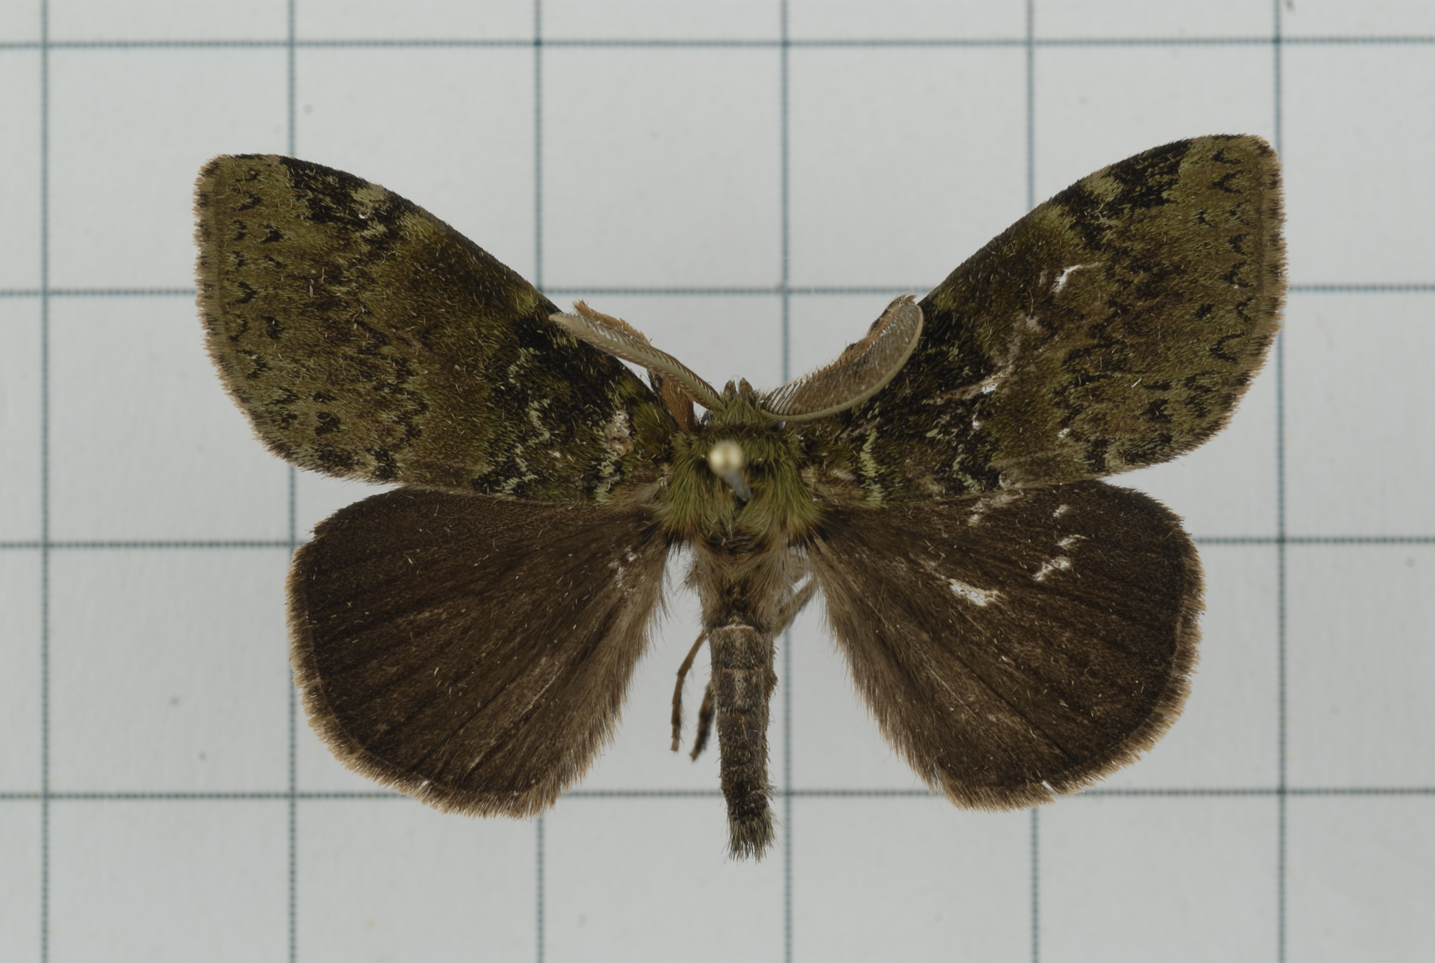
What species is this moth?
Ilema olivacea
